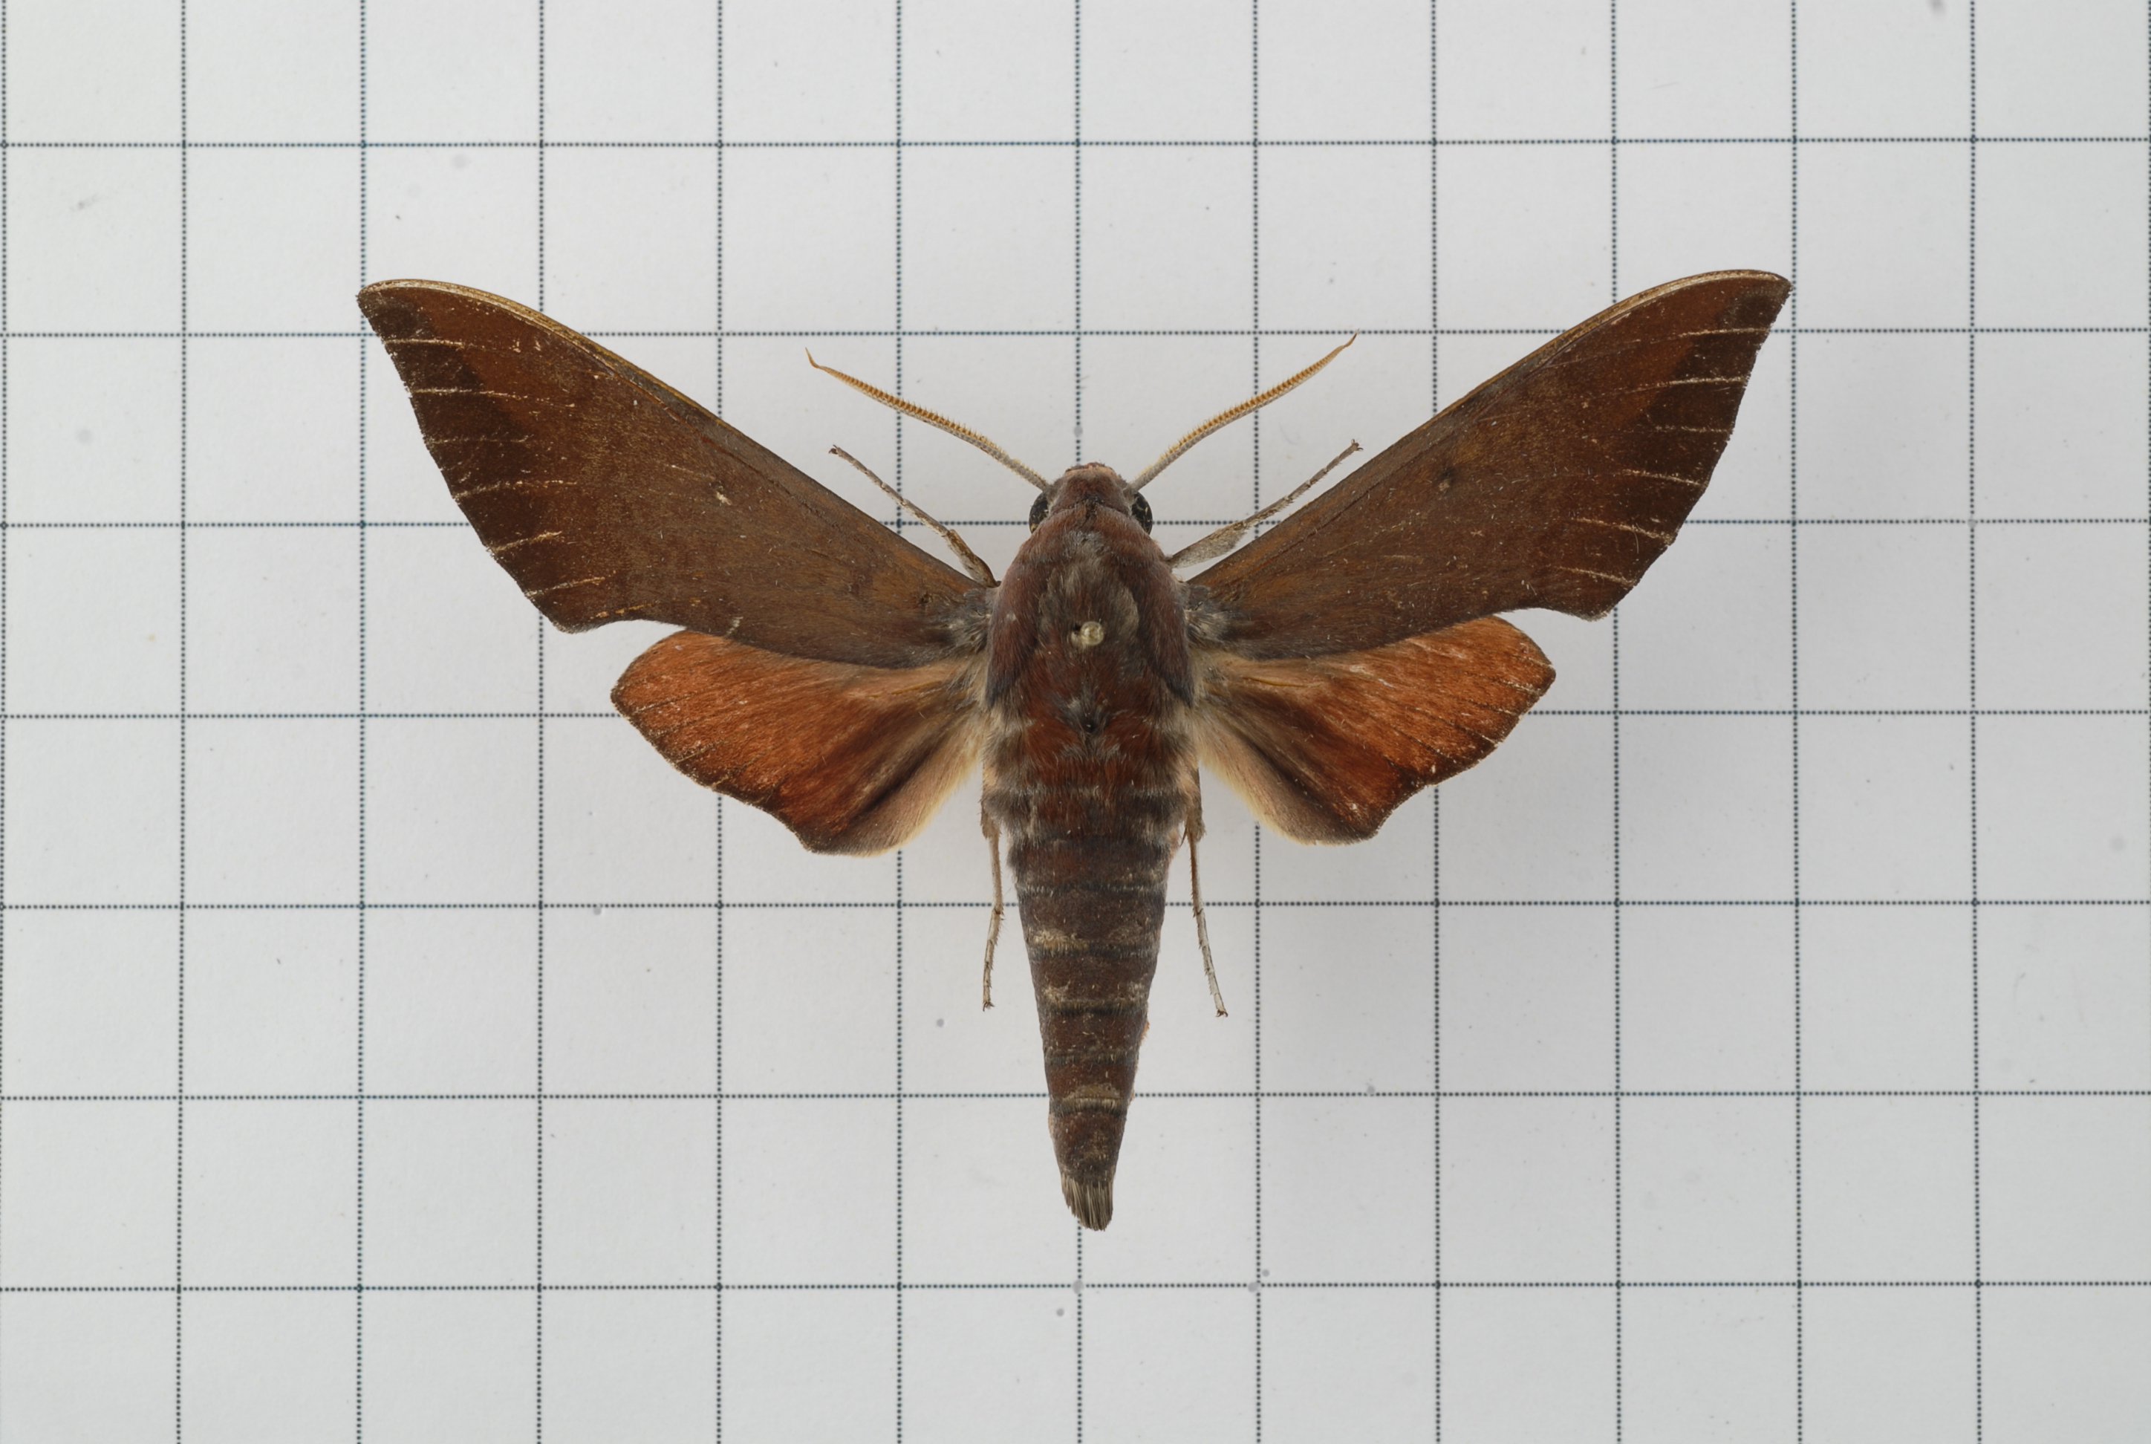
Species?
Dahira rubiginosa fukienensis
